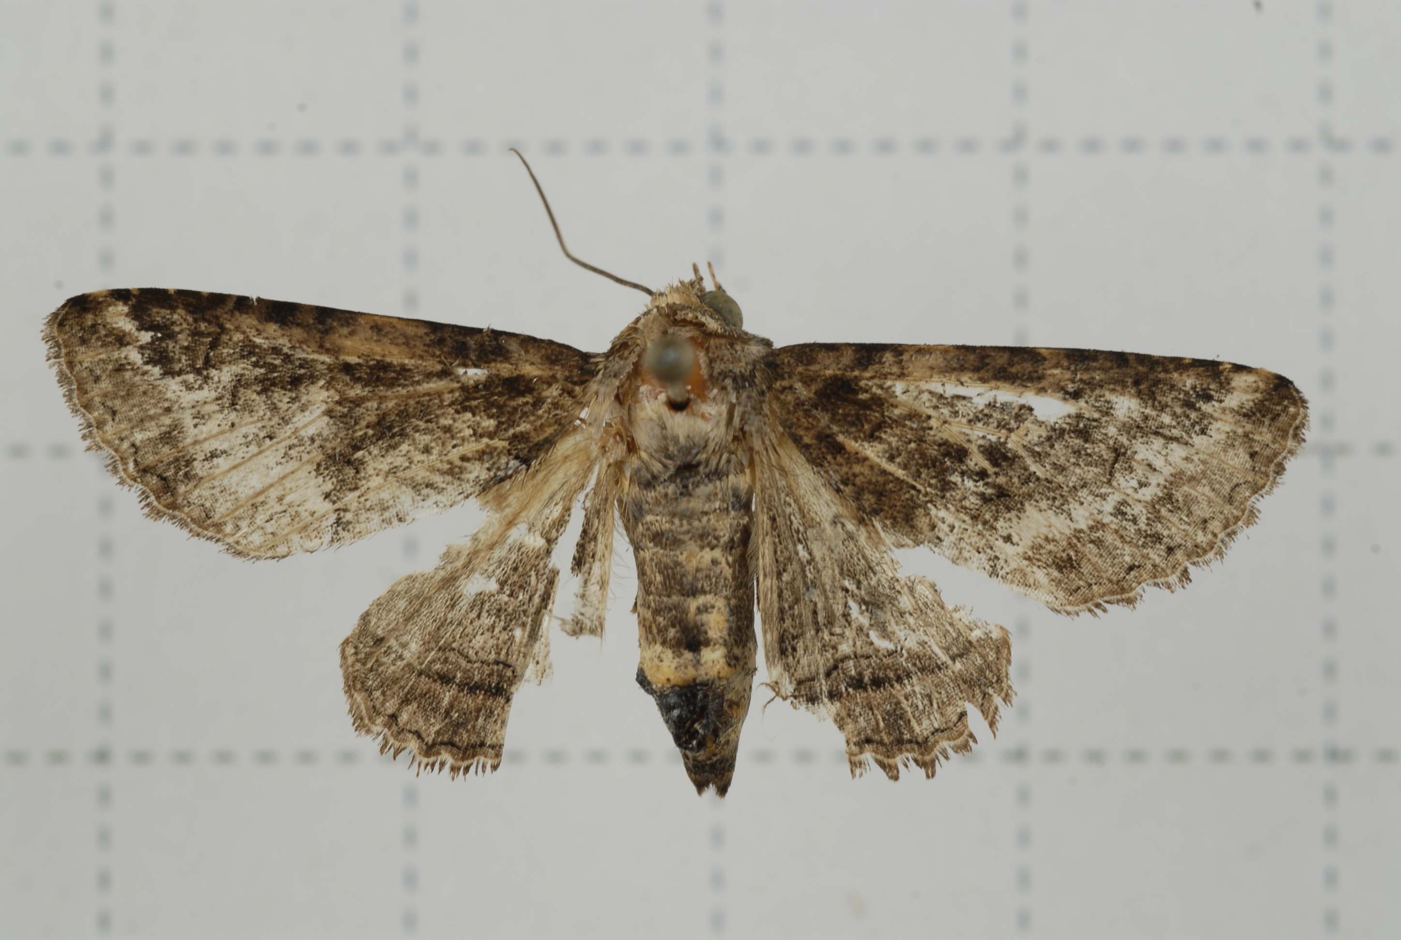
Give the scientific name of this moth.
Pericyma cruegeri
